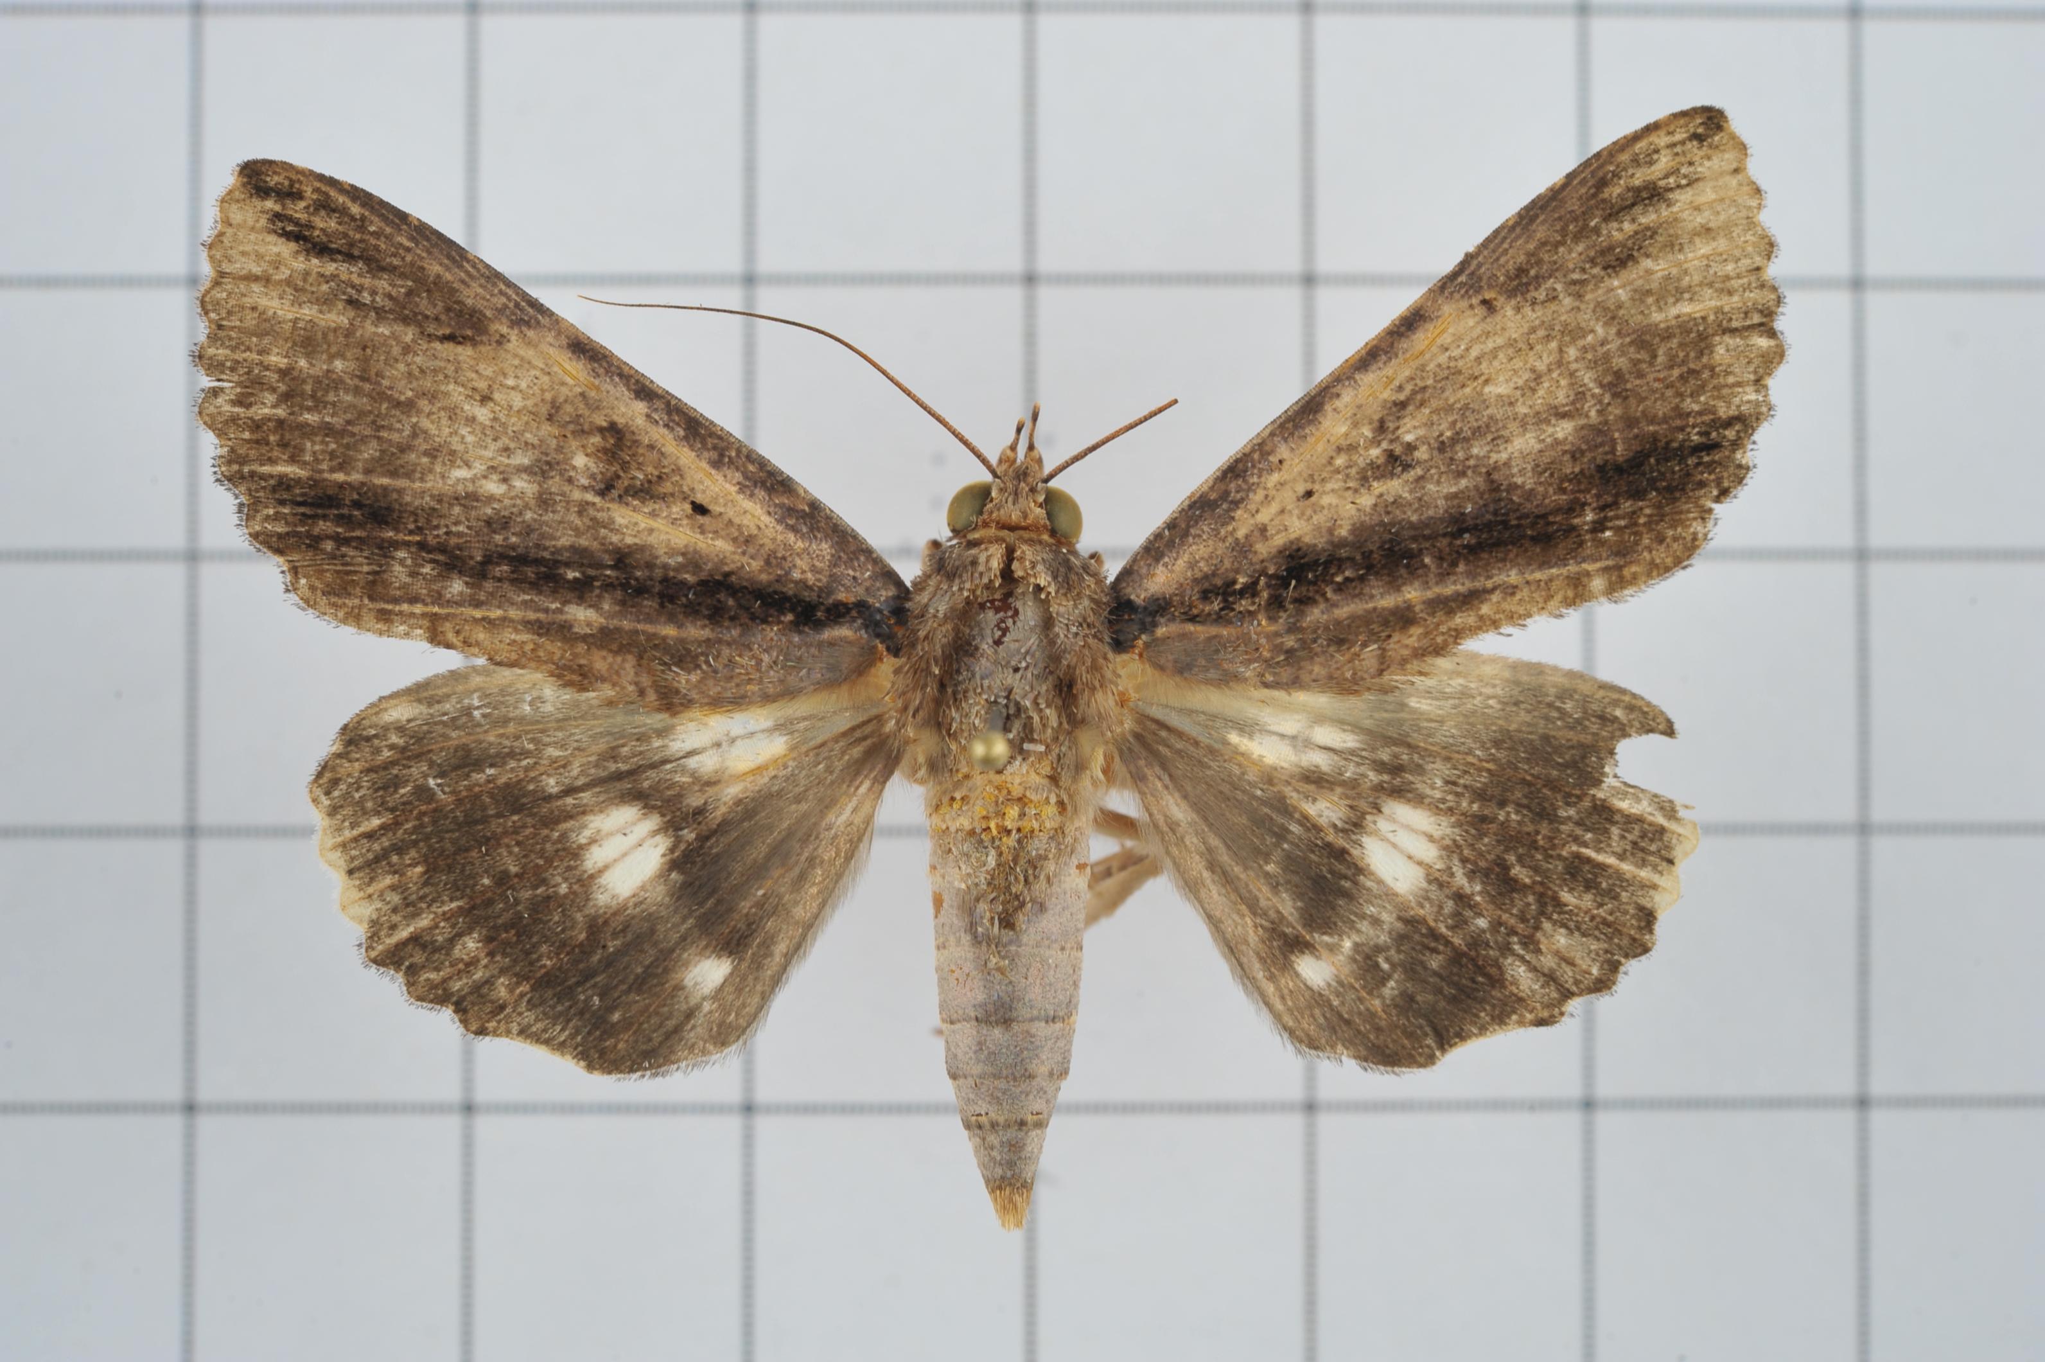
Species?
Ercheia cyllaria
